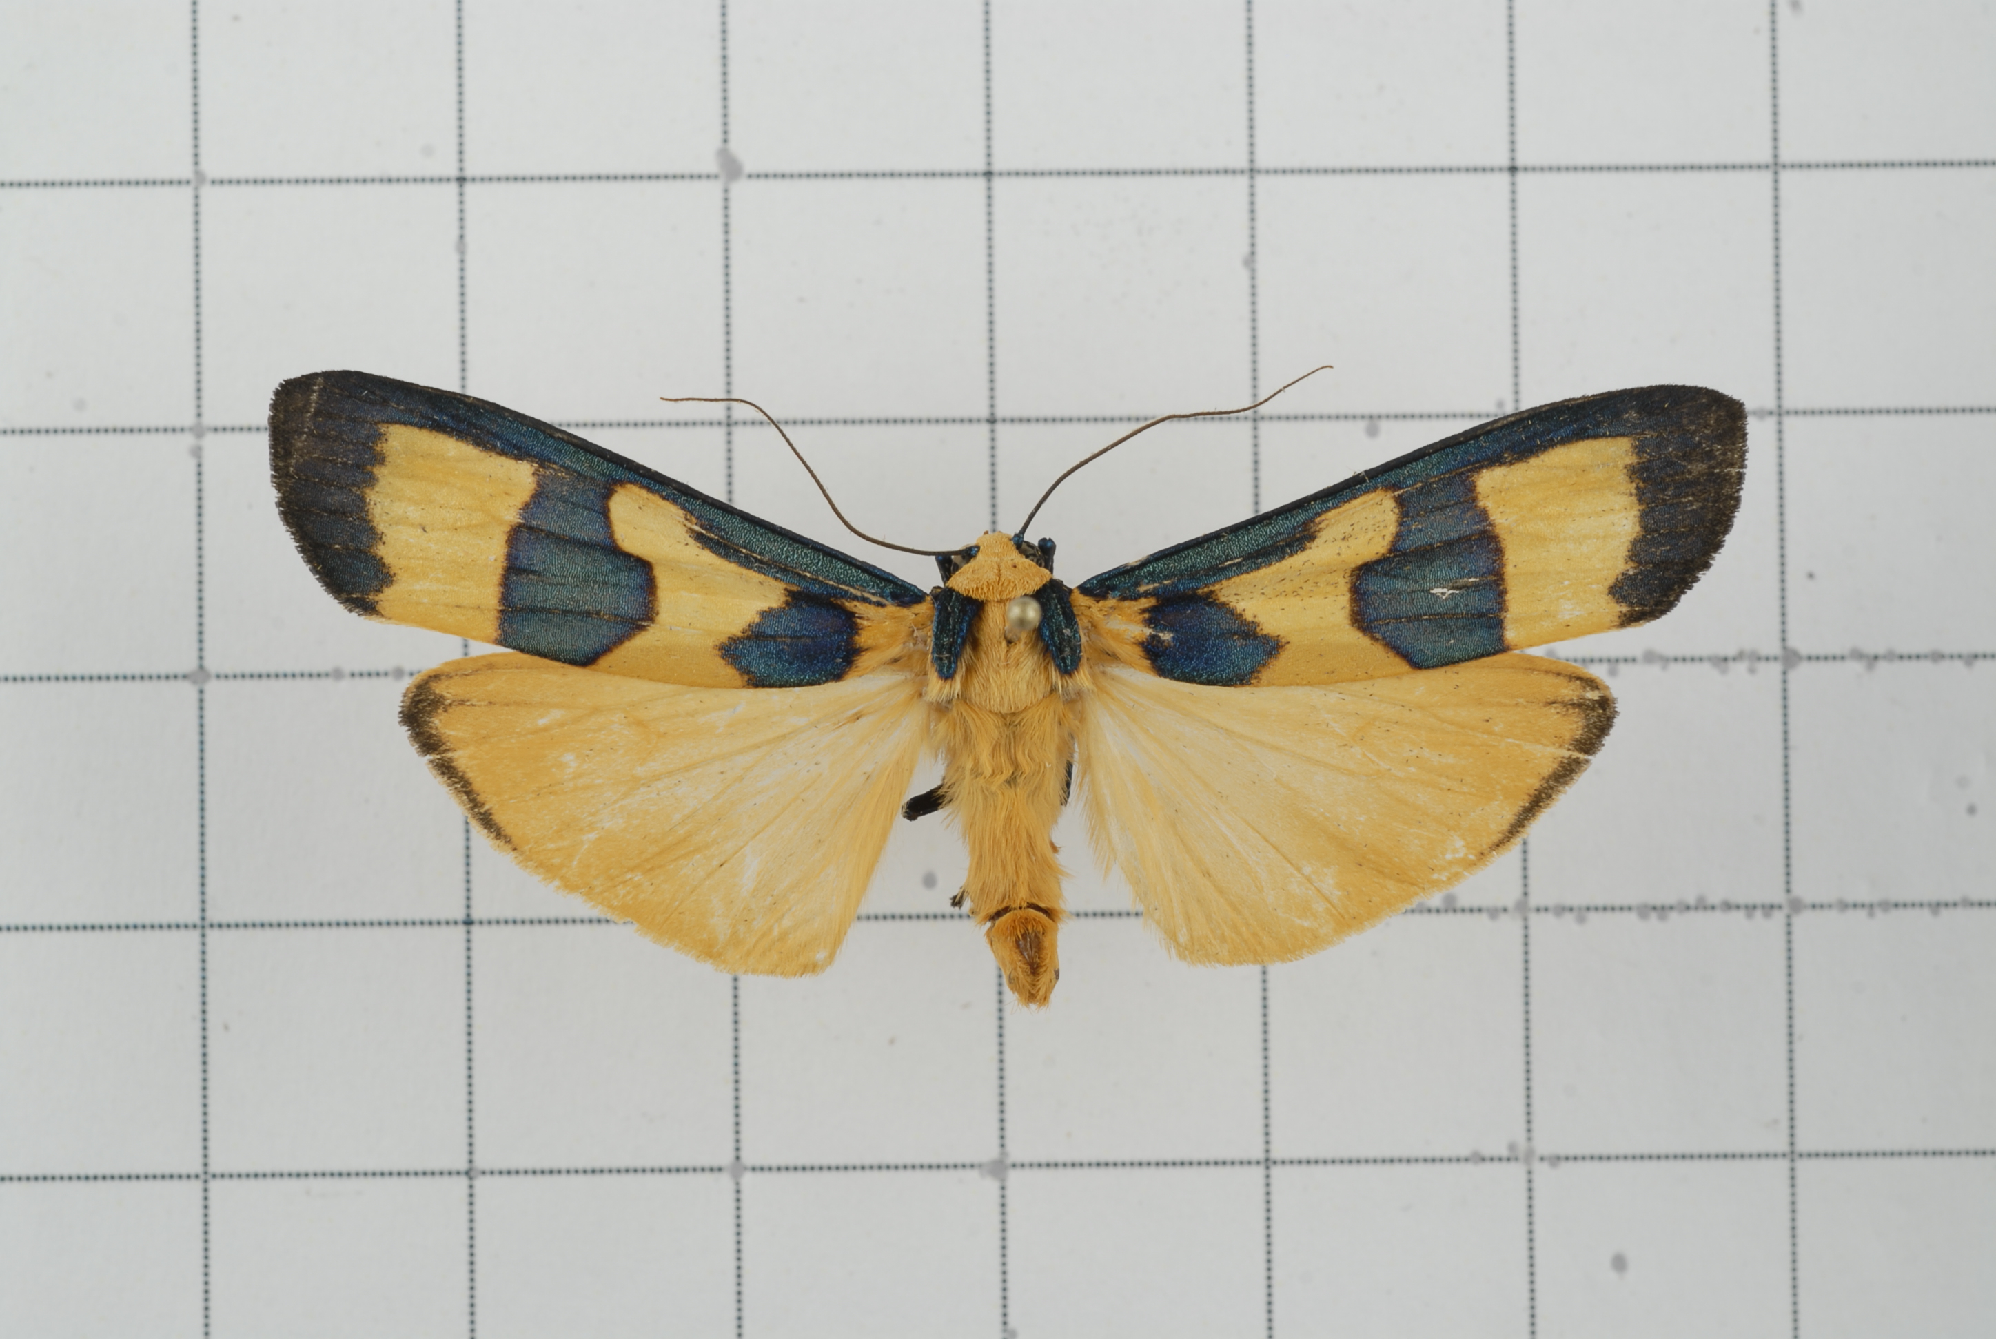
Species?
Chrysaeglia magnifica
